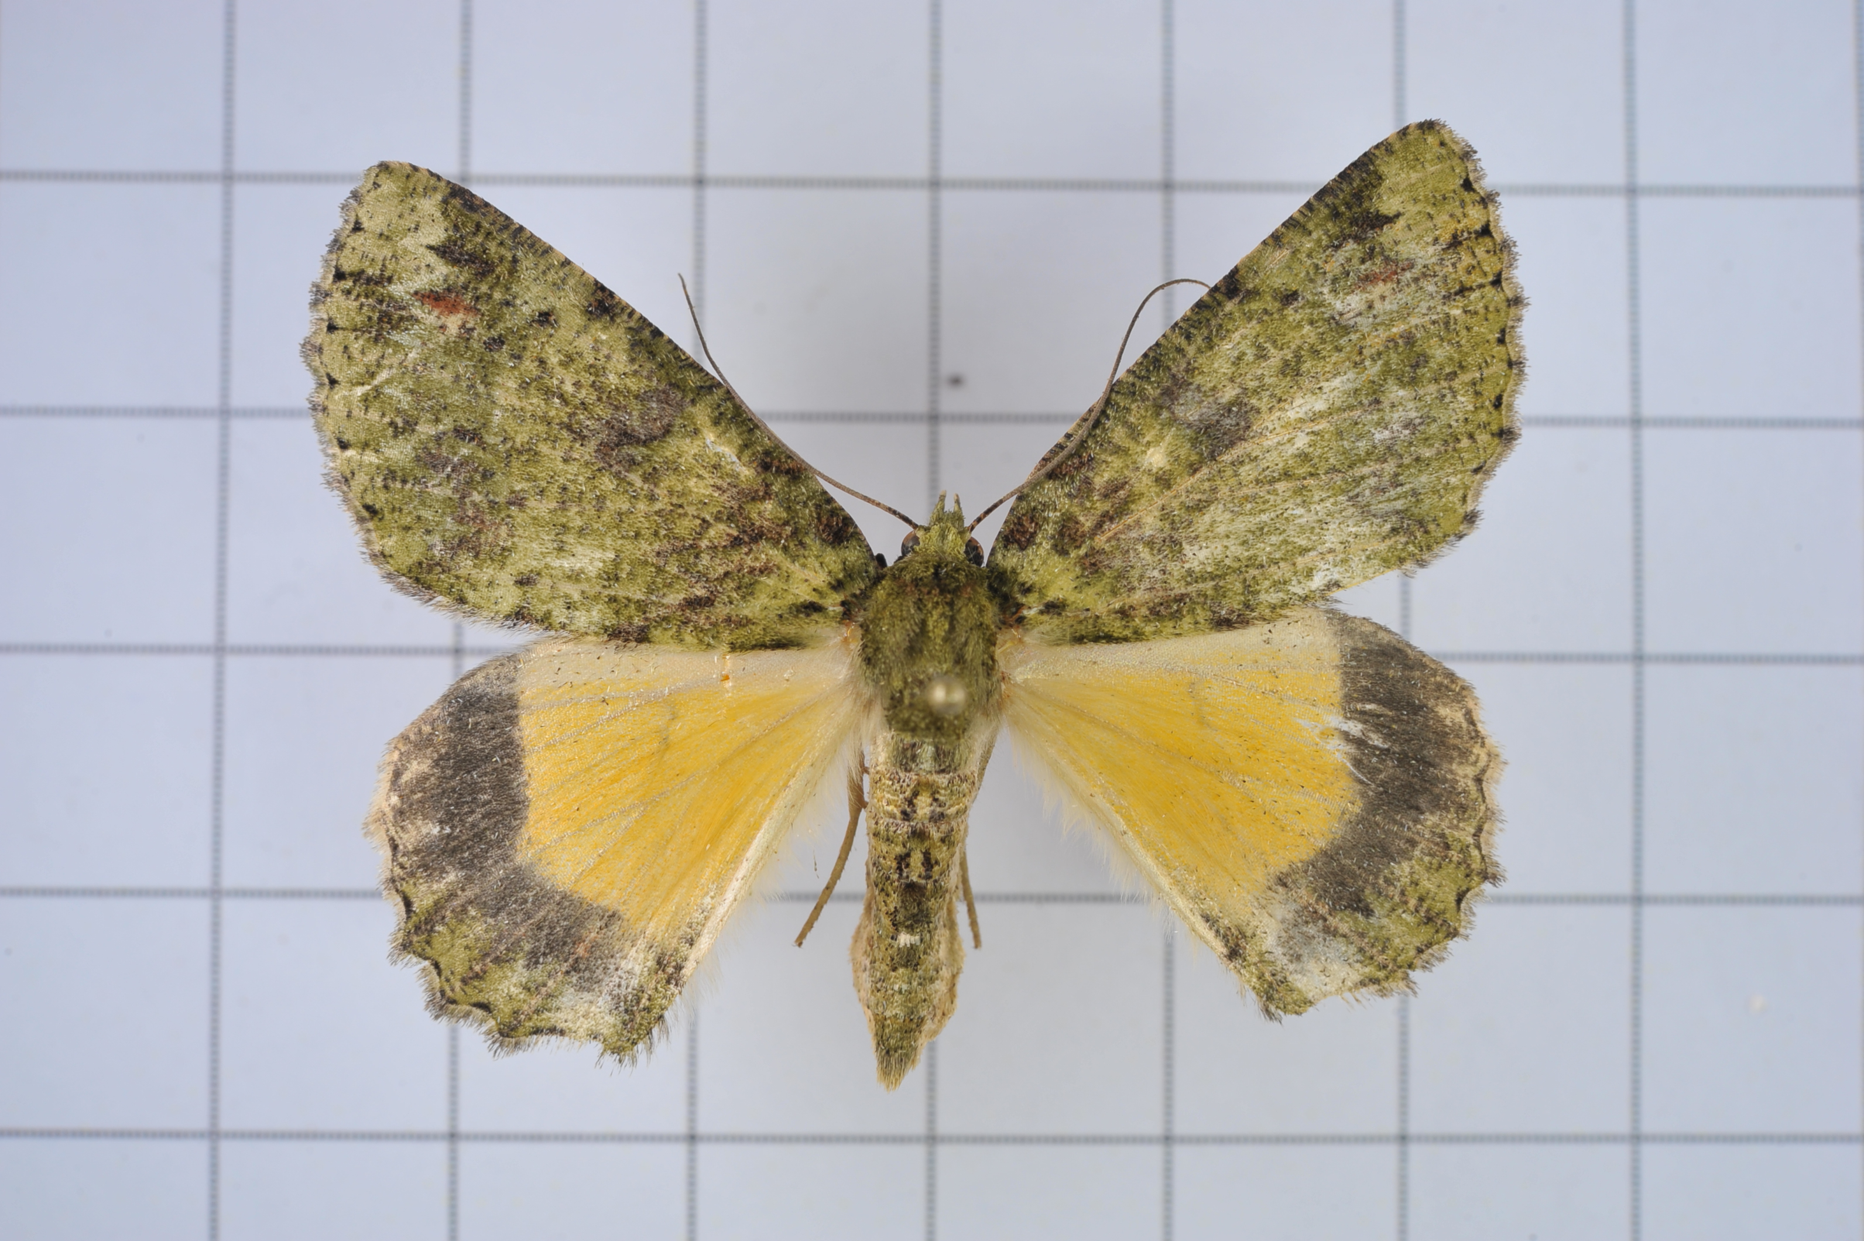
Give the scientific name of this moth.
Dindica polyphaenaria
